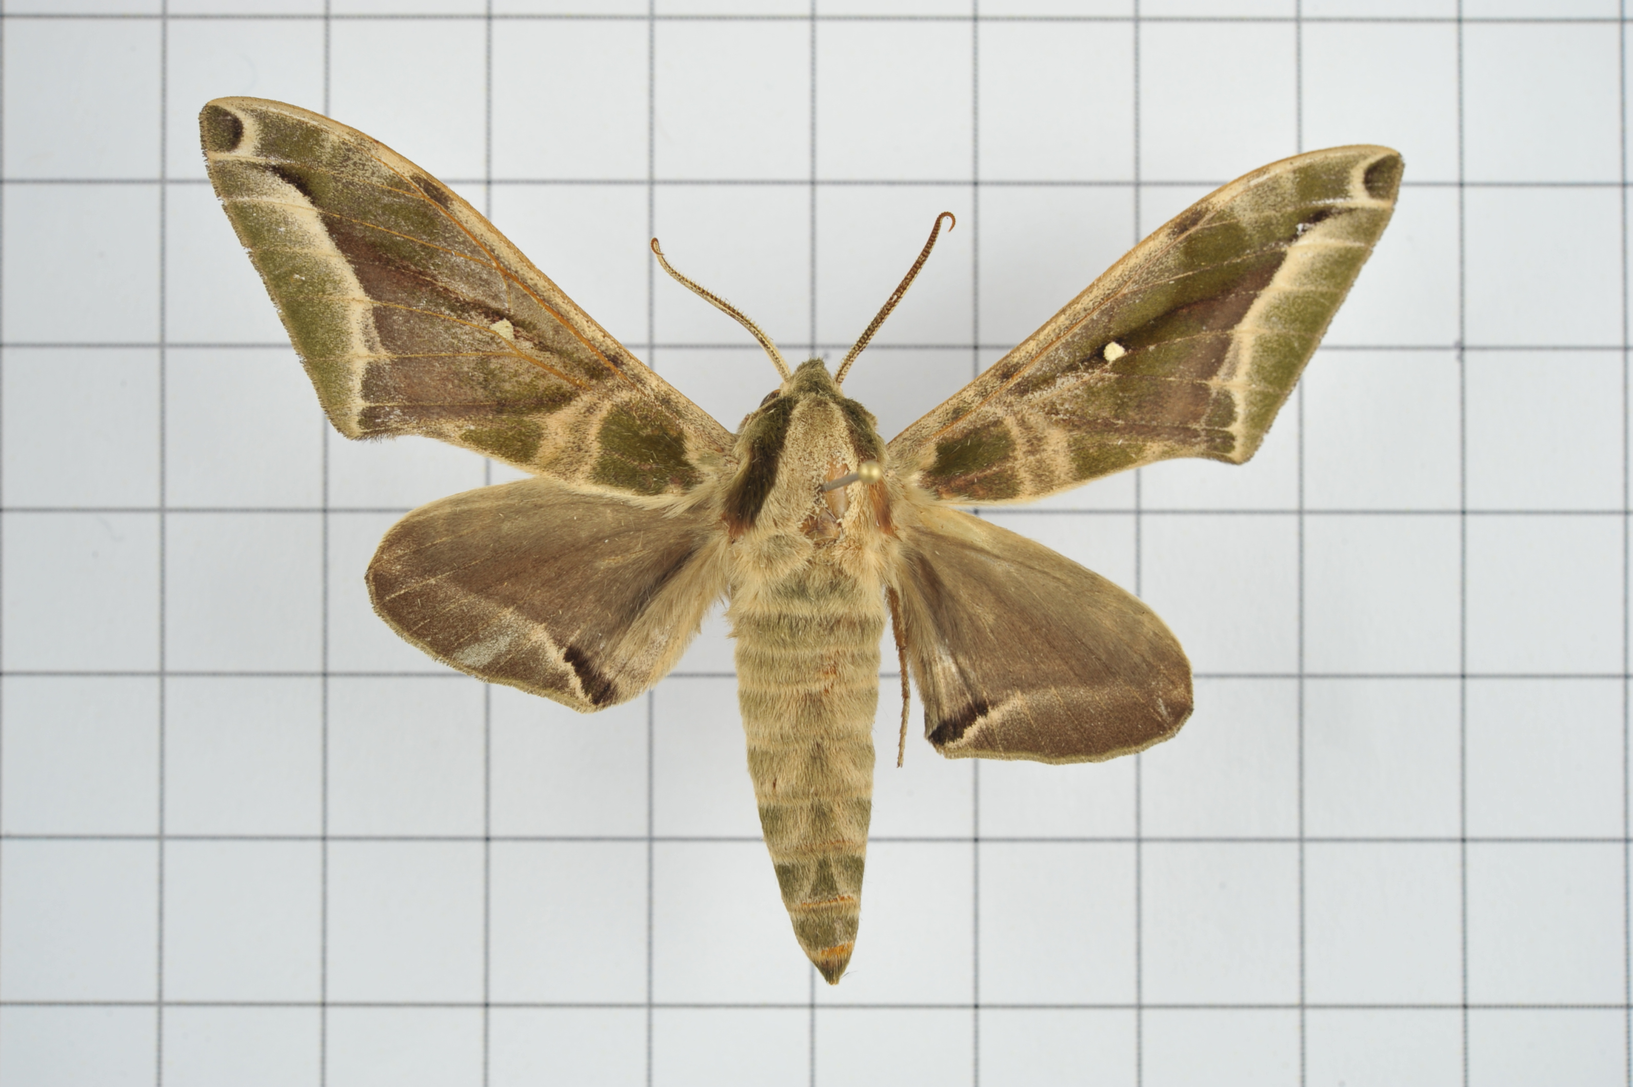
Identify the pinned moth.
Parum colligata
